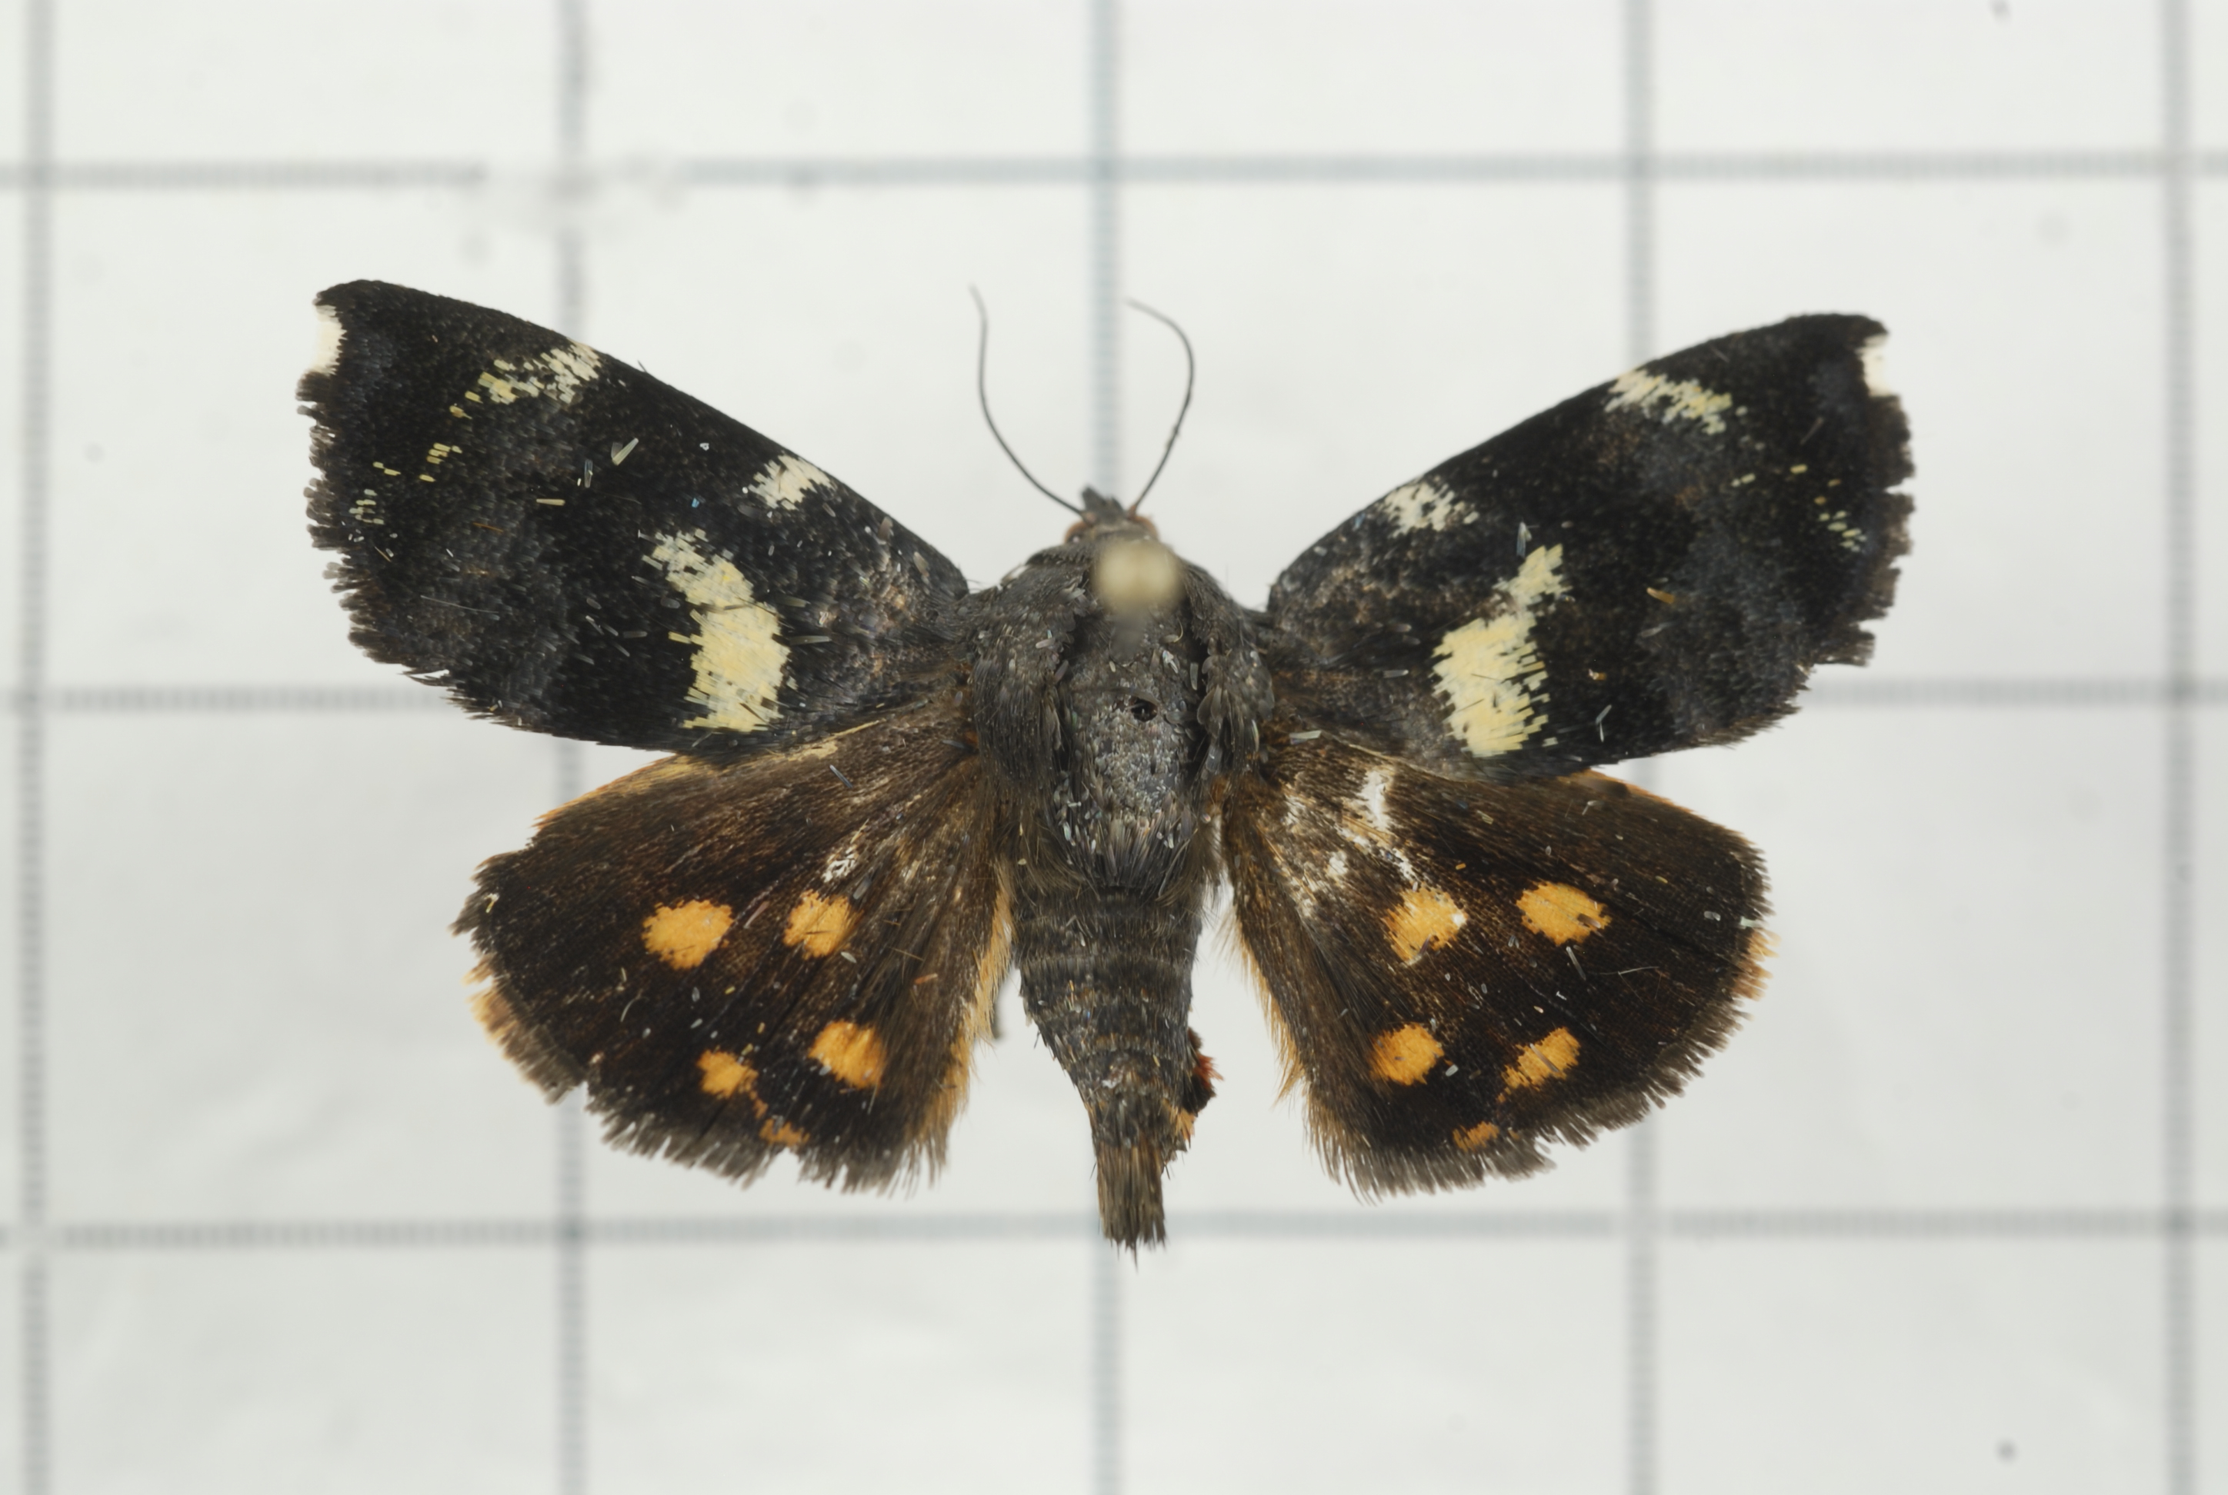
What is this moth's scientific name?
Hyblaea constellata
